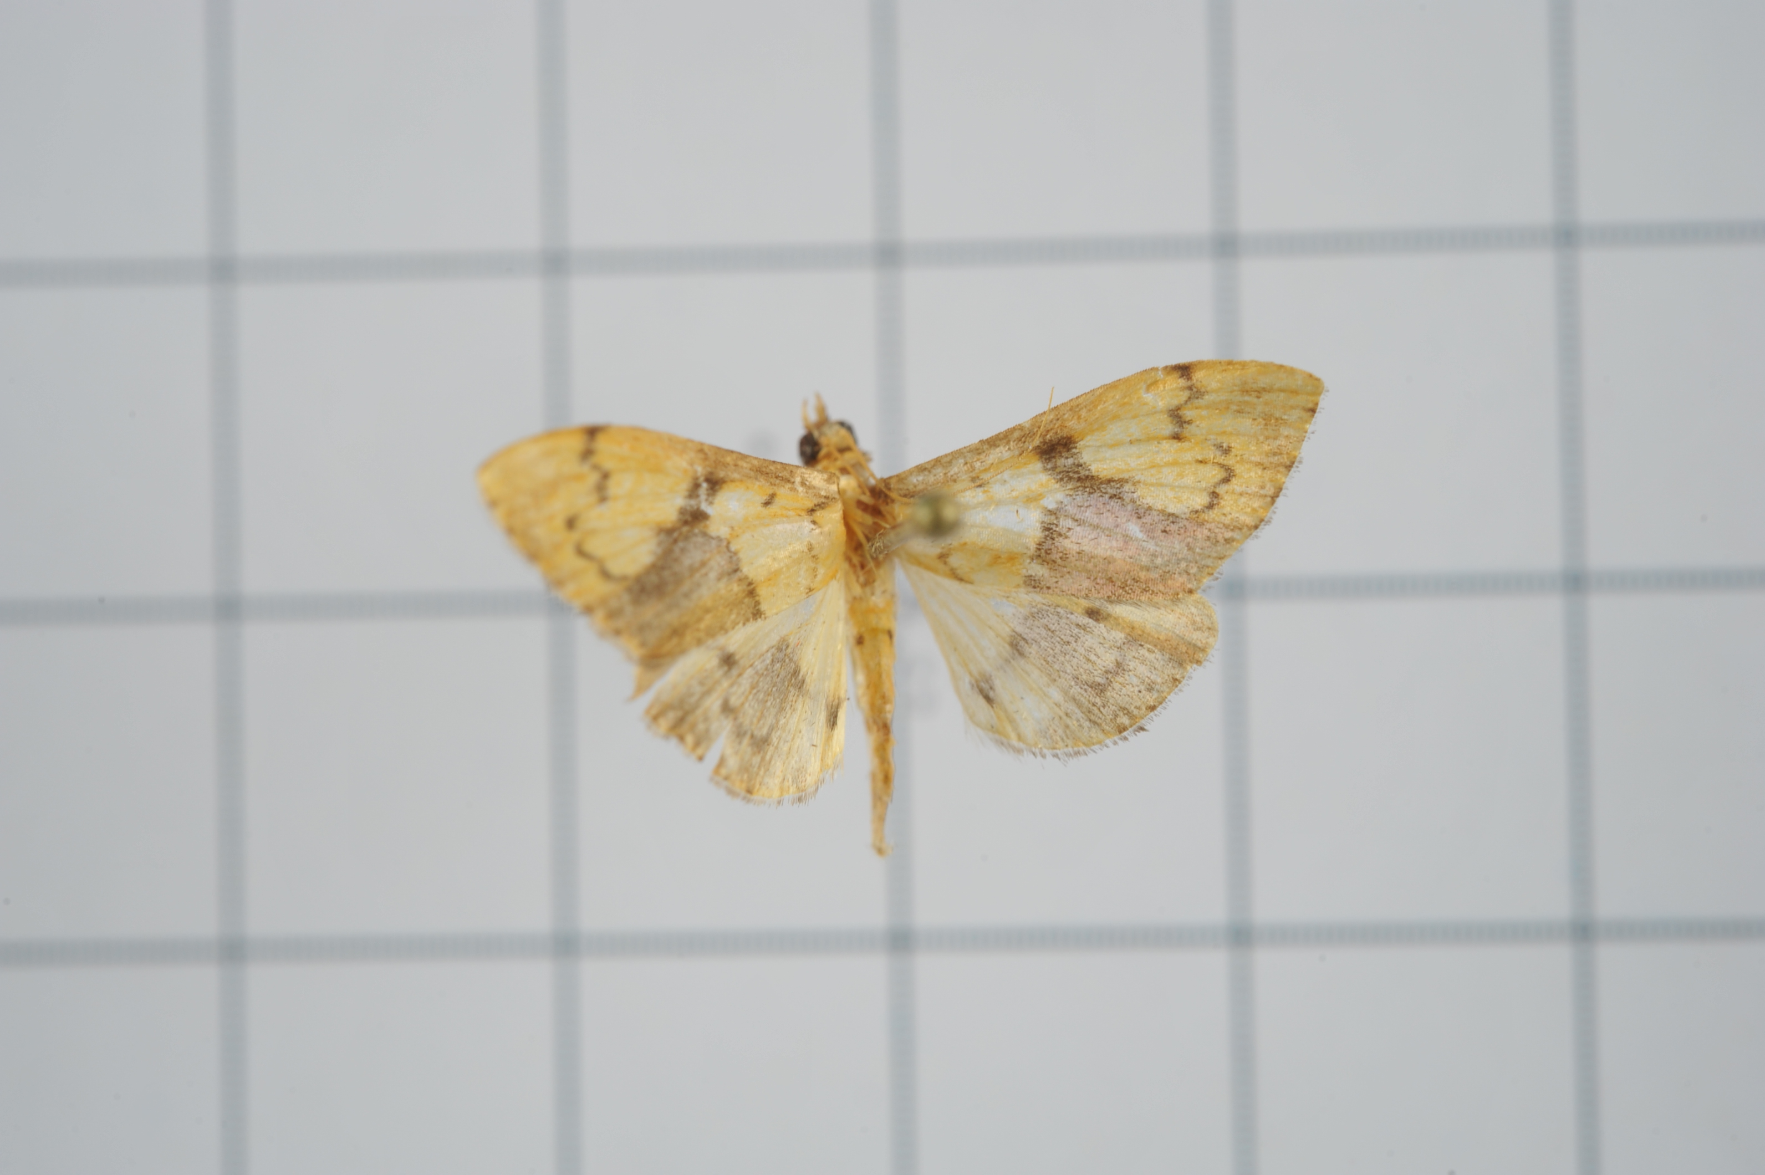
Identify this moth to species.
Patania characteristica
